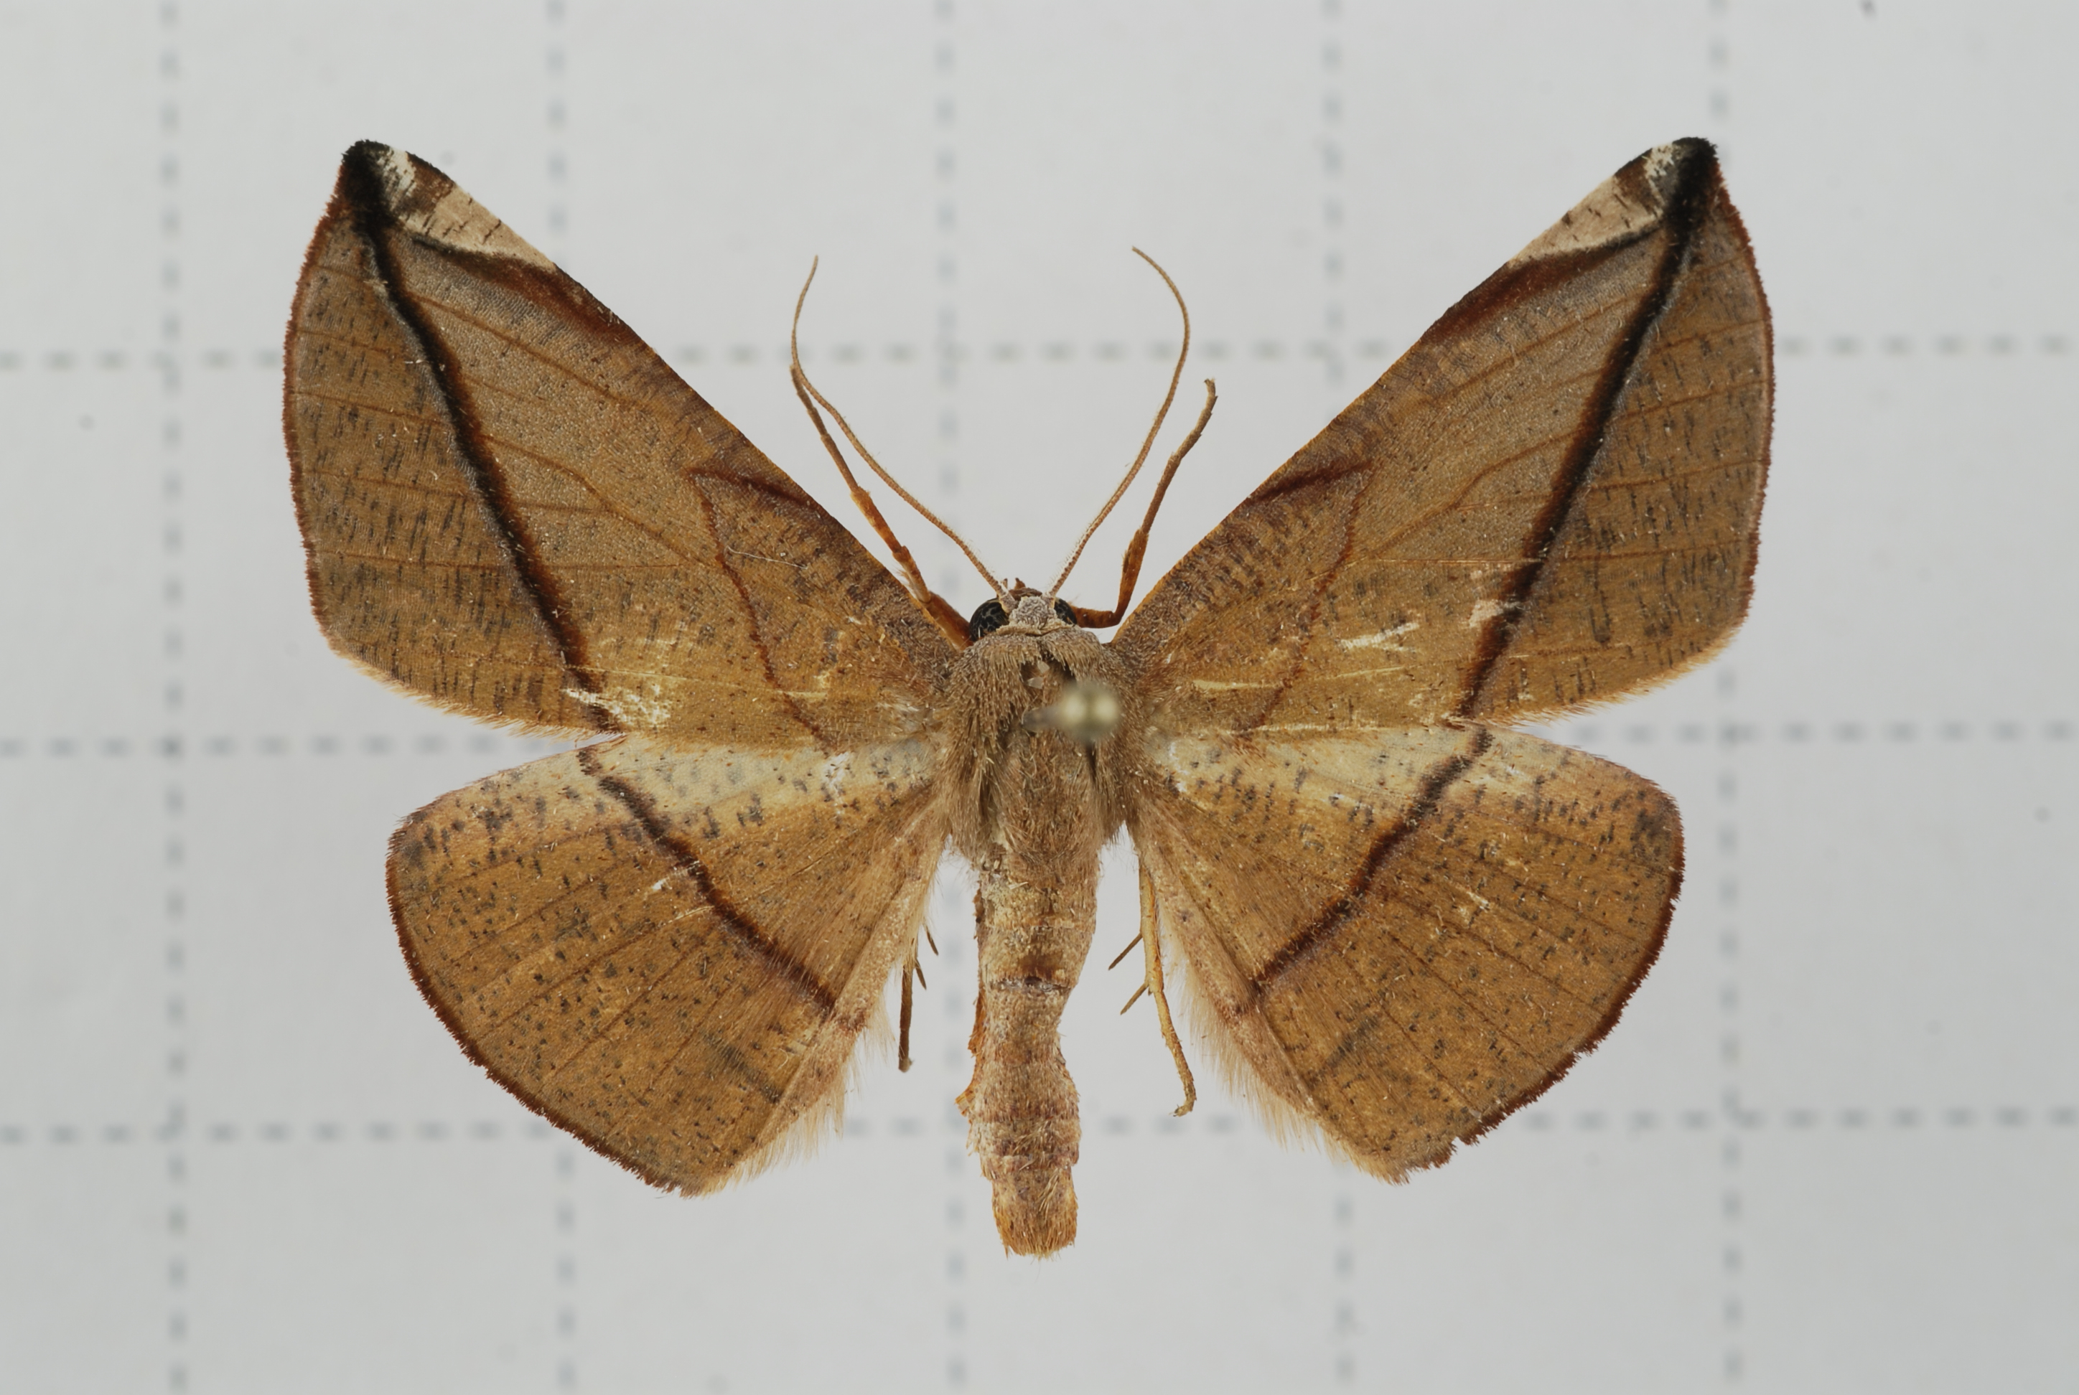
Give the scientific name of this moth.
Pseudomiza obliquaria
